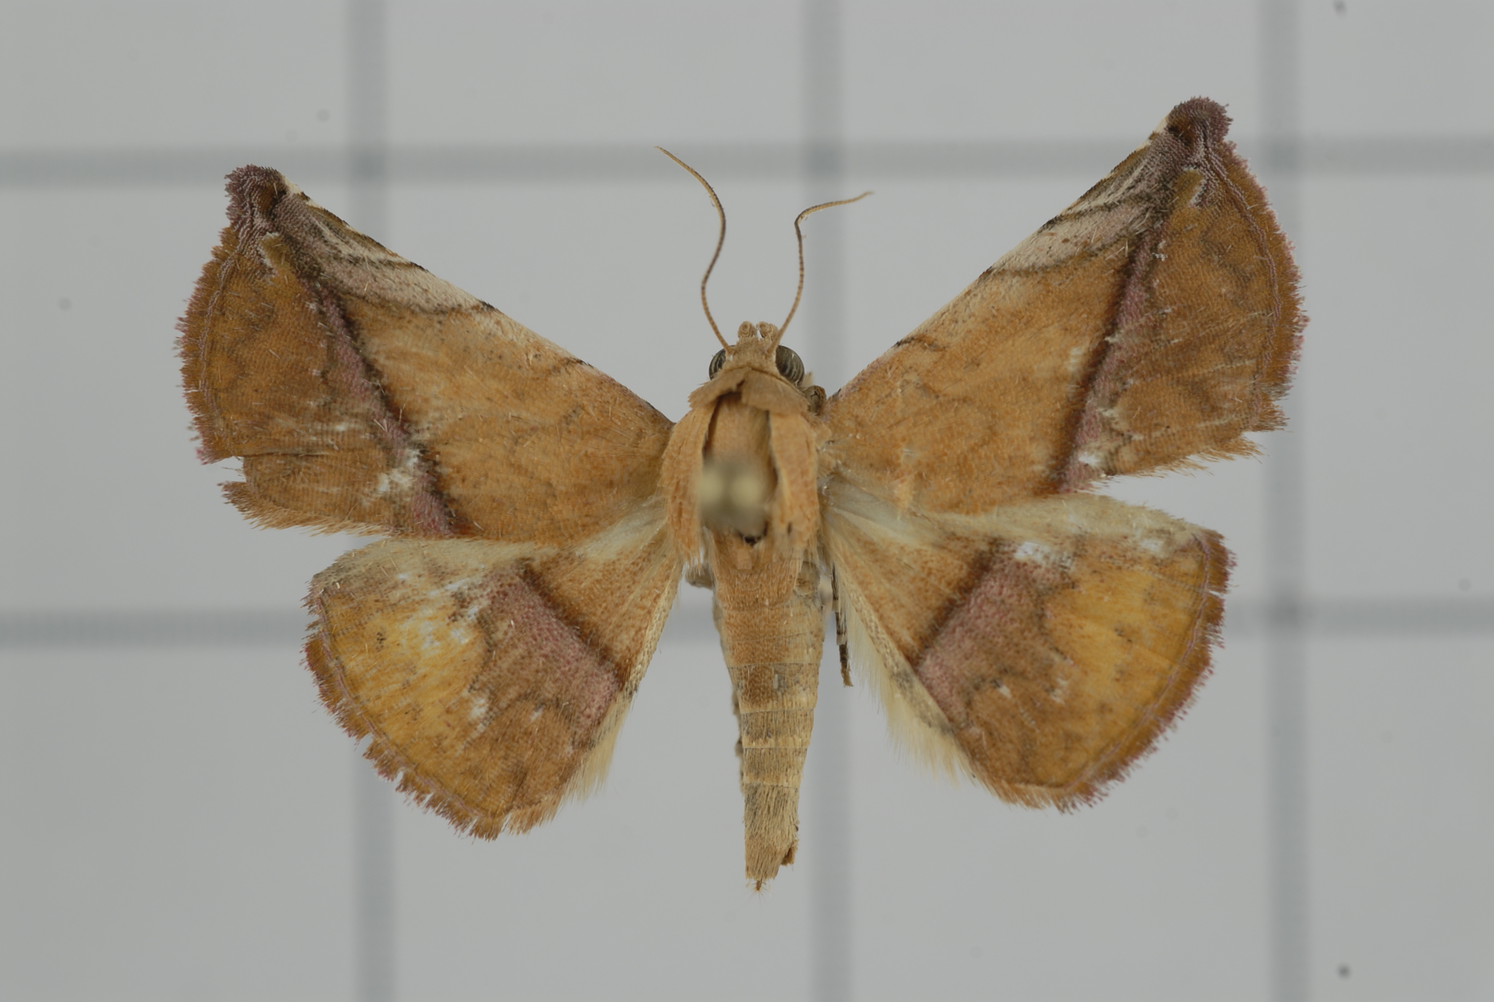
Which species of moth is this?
Eublemma quadrapex
